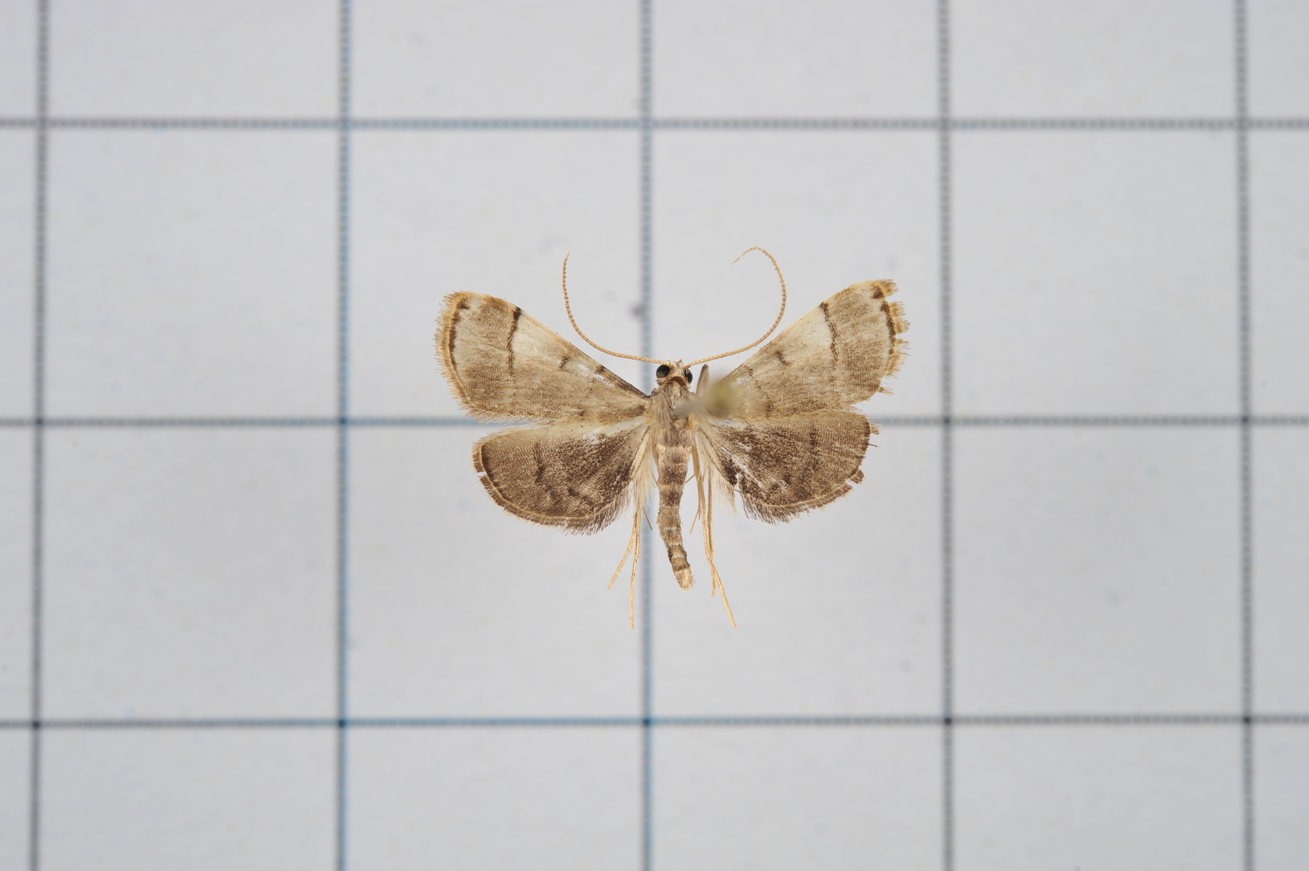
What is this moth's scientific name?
Cangetta hartoghialis
